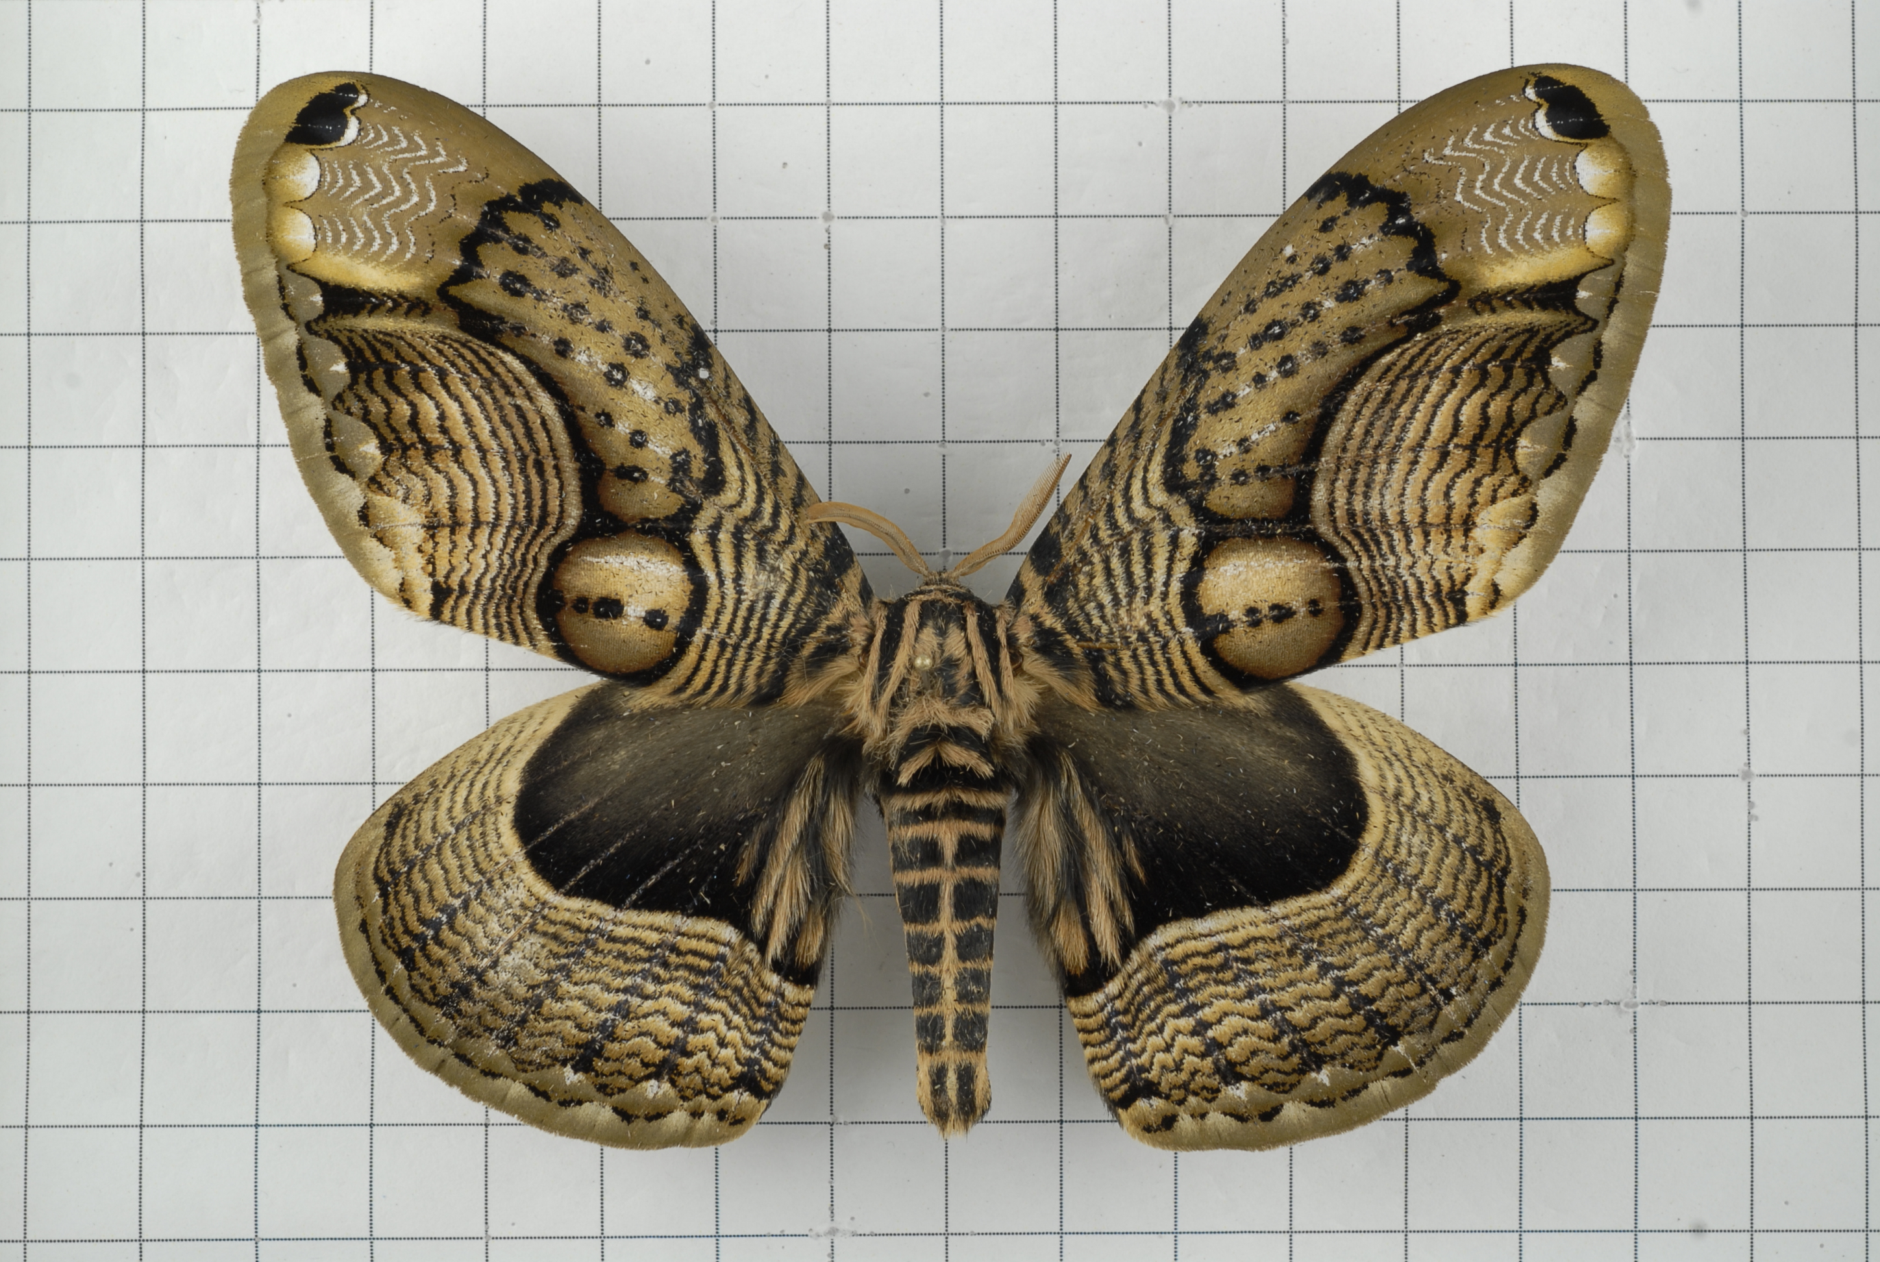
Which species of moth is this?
Brahmaea wallichii insulata
